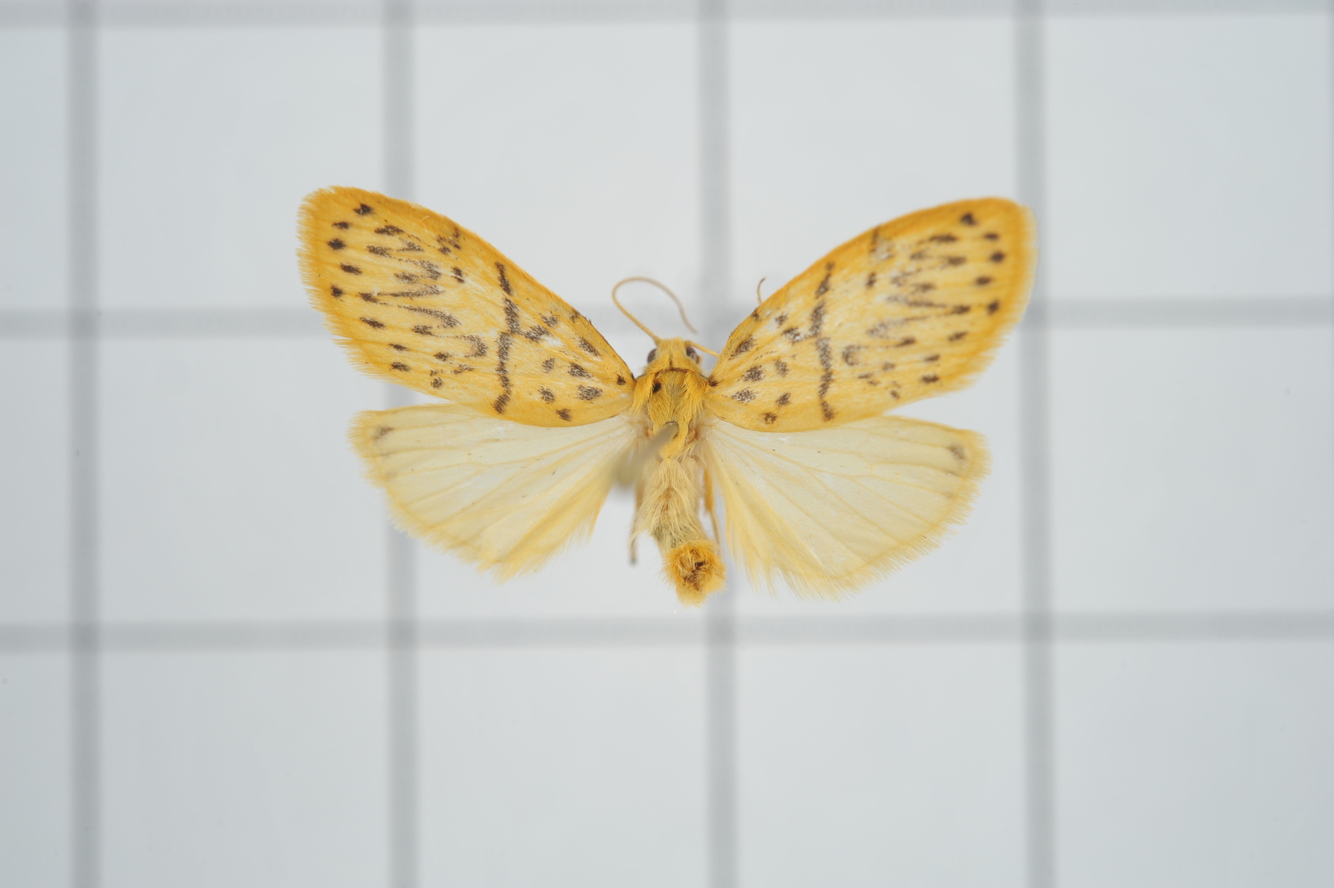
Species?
Huangilene alikangiae alikangiae
